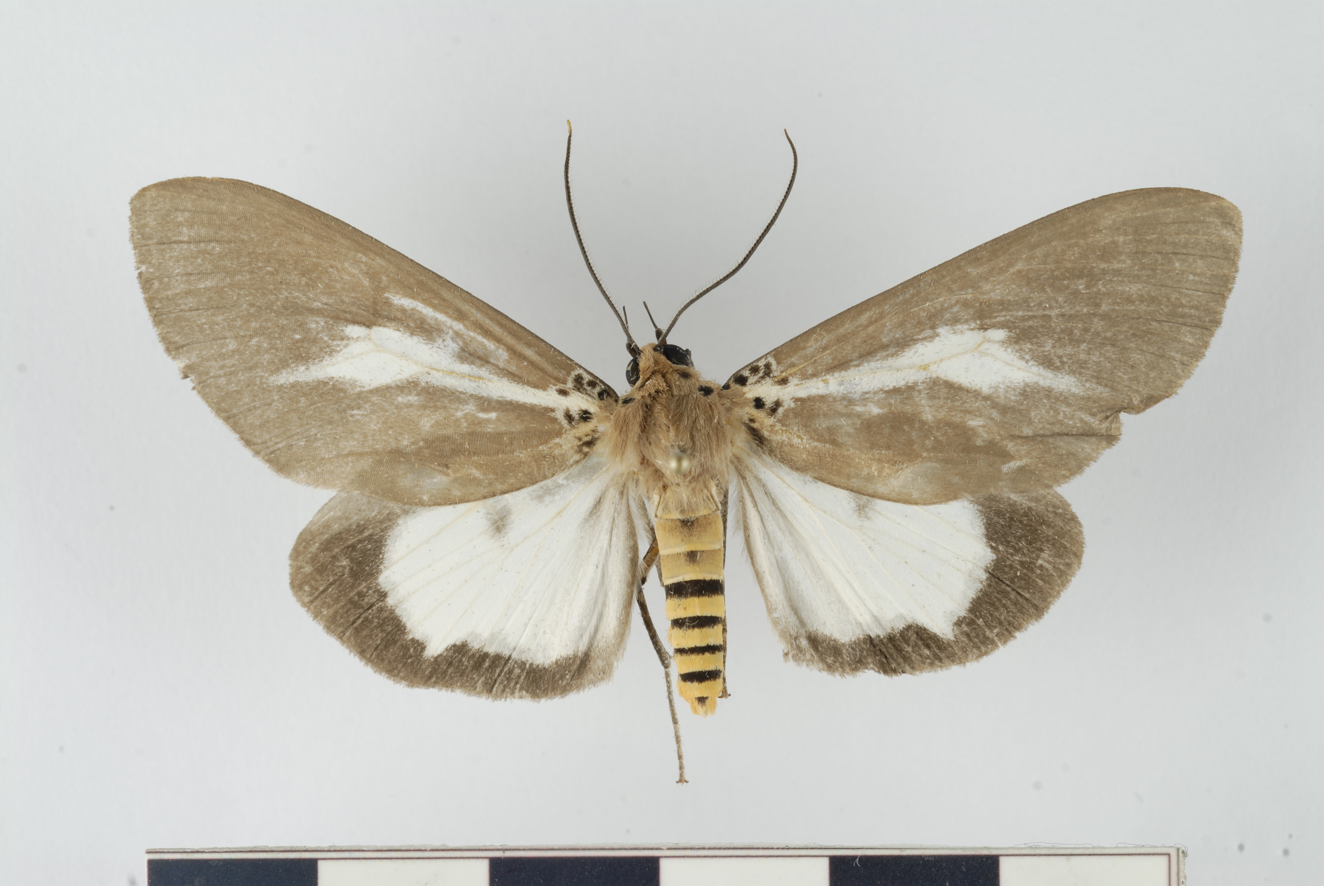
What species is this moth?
Asota heliconia zebrina
